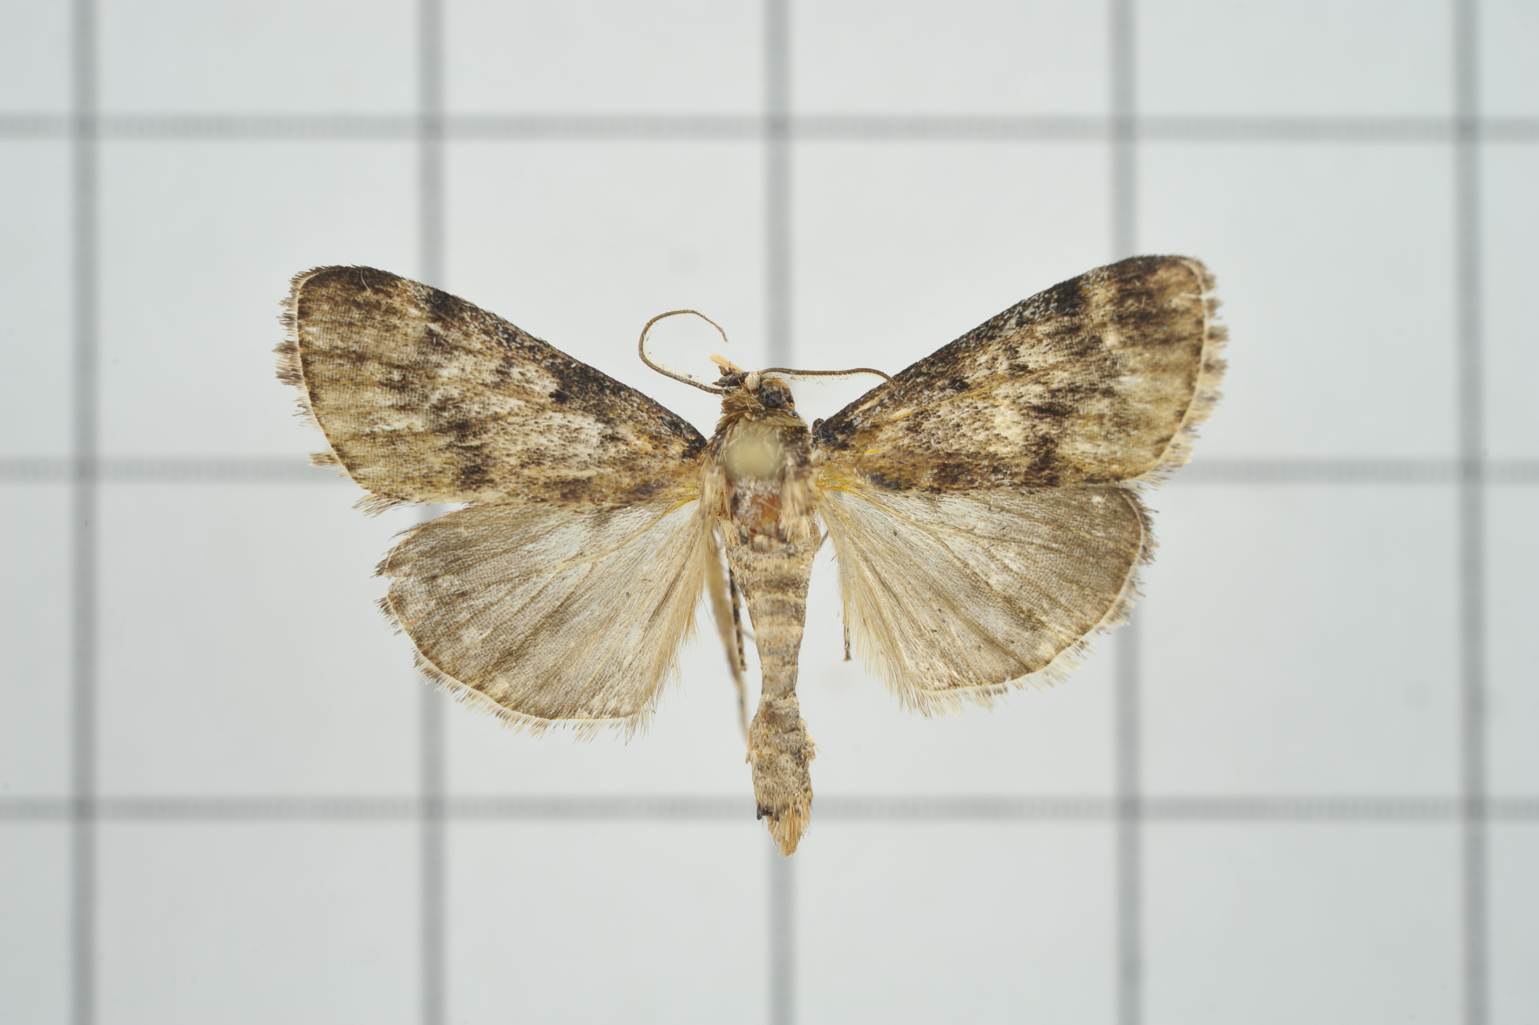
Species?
Epilepia dentatum
